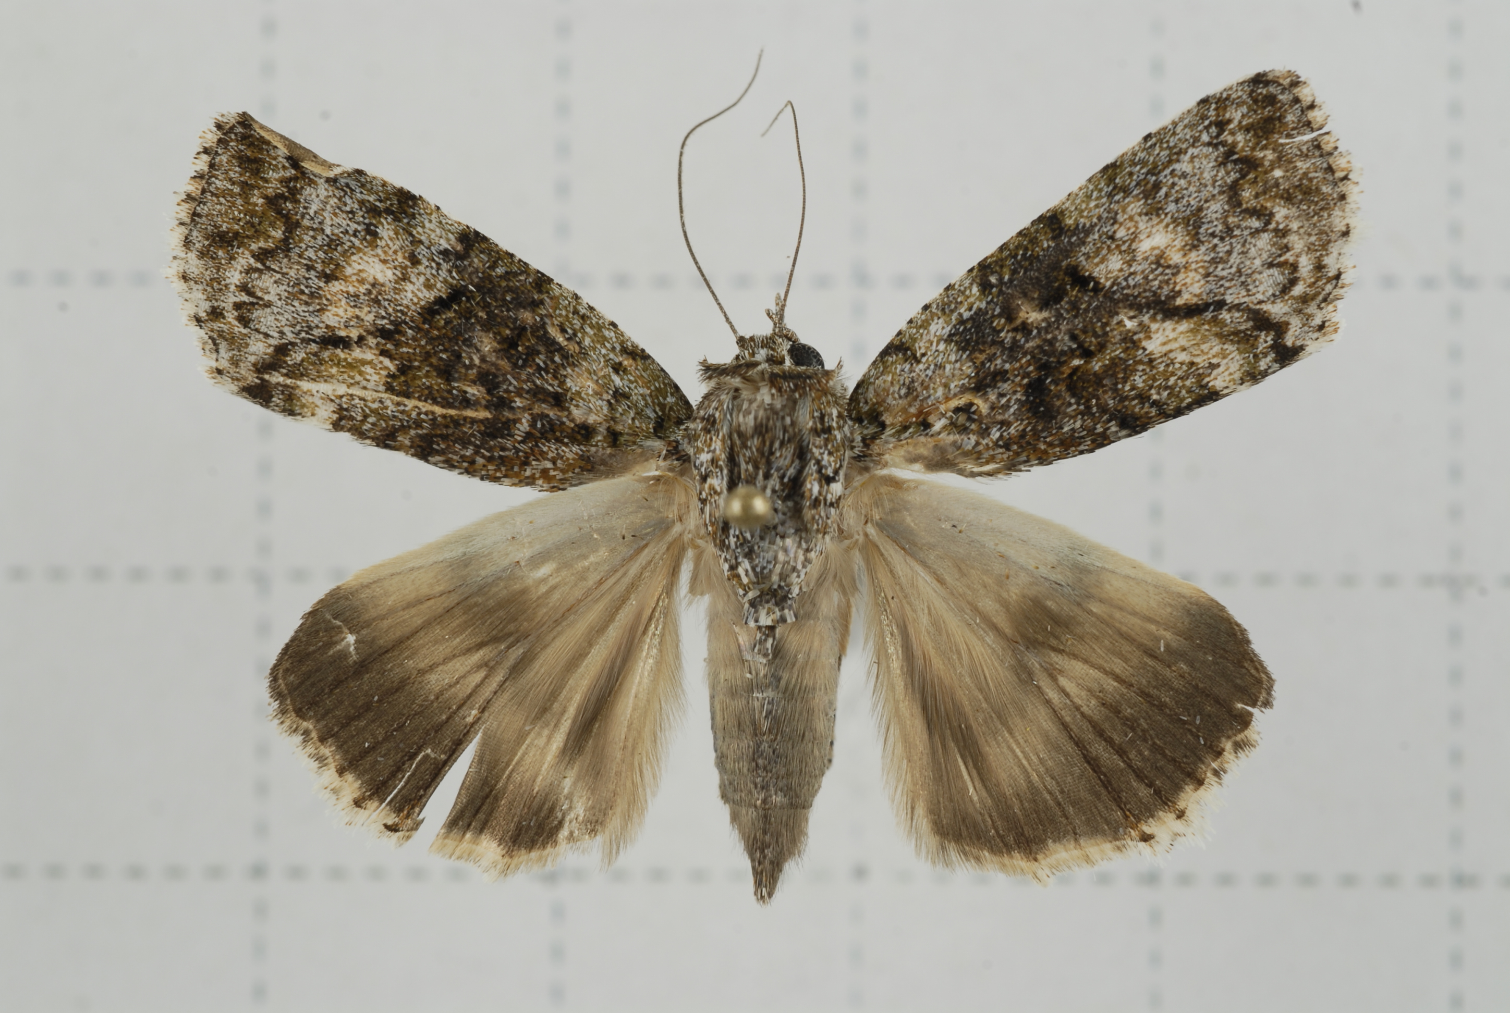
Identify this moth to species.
Blenina quinaria
